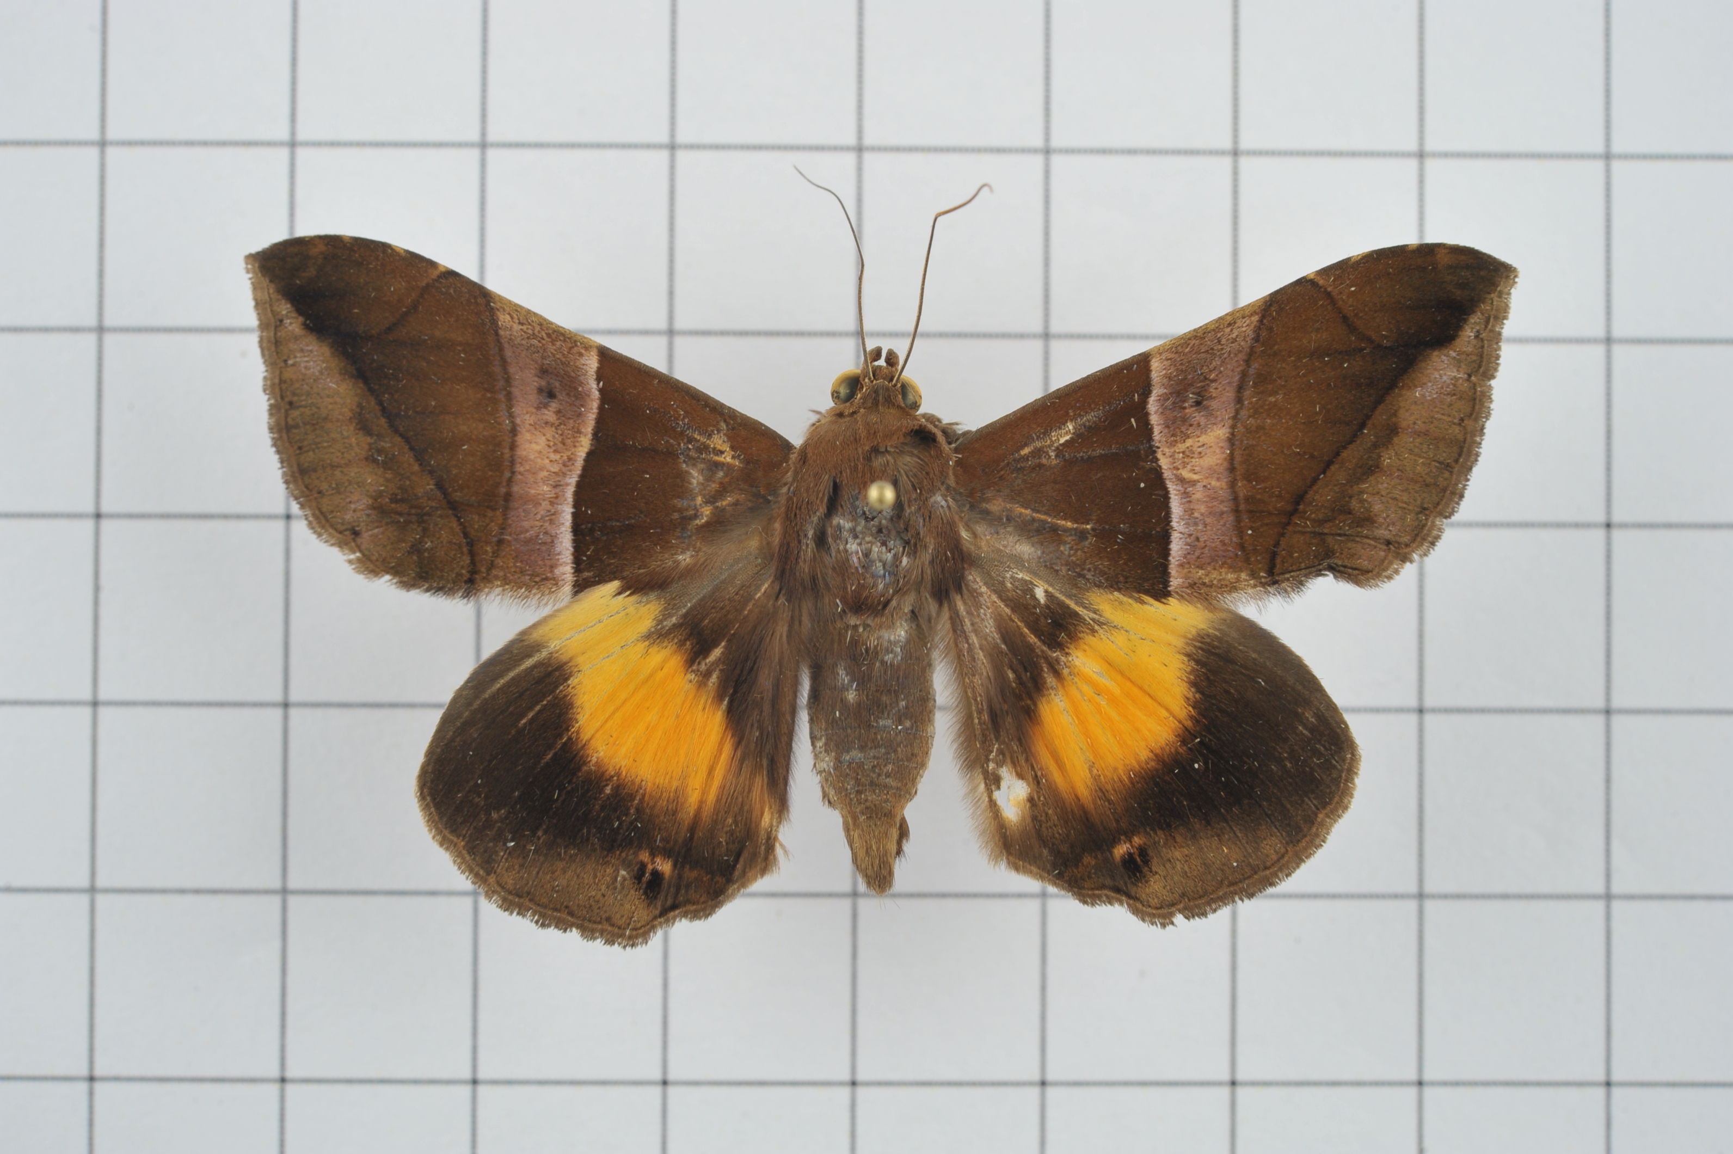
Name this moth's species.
Bastilla fulvotaenia
